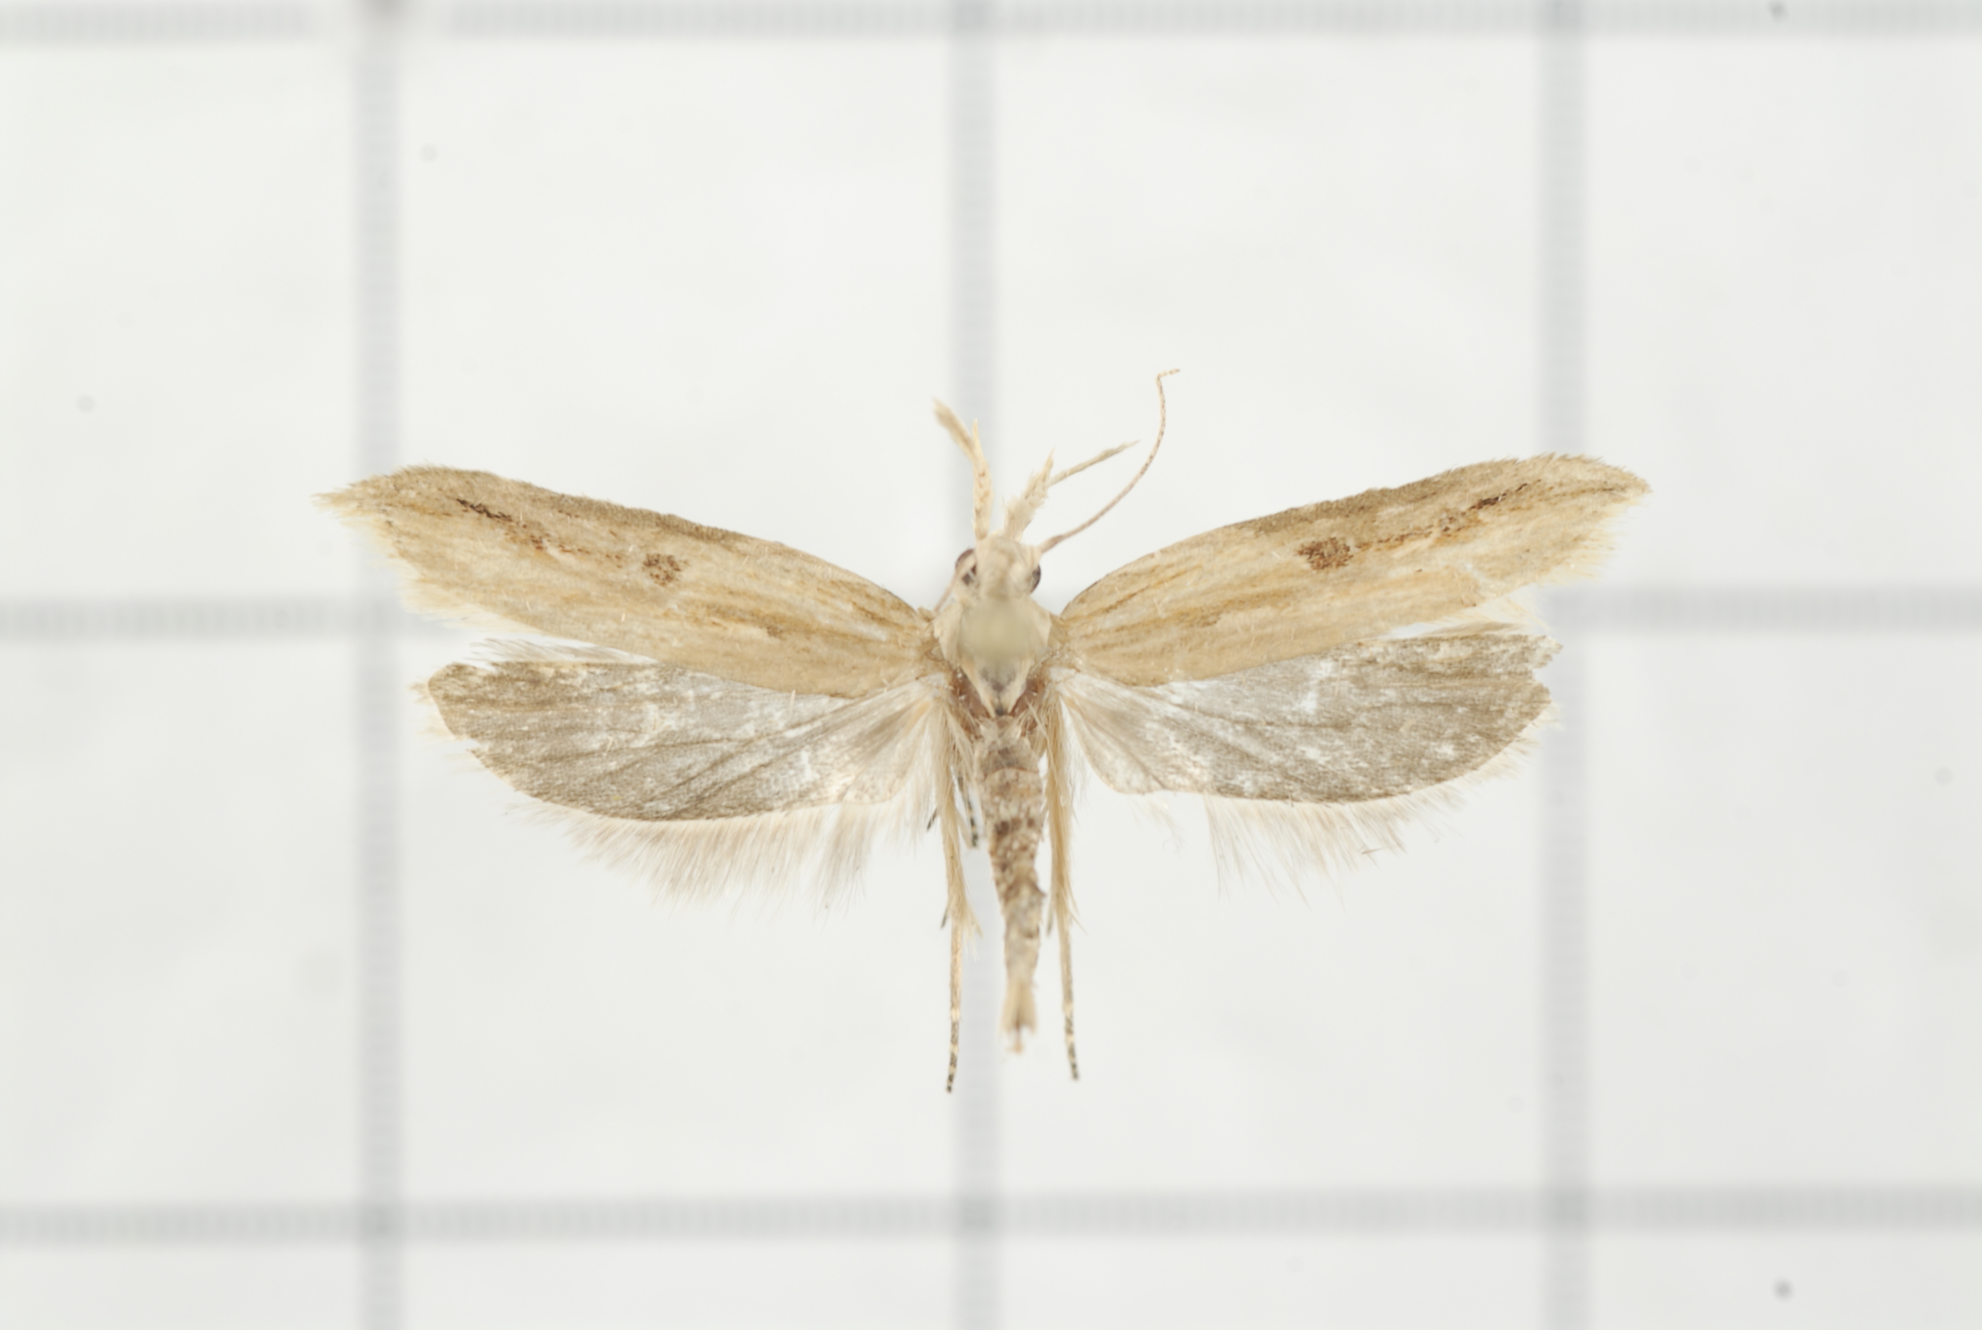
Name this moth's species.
Paralida triannulata
